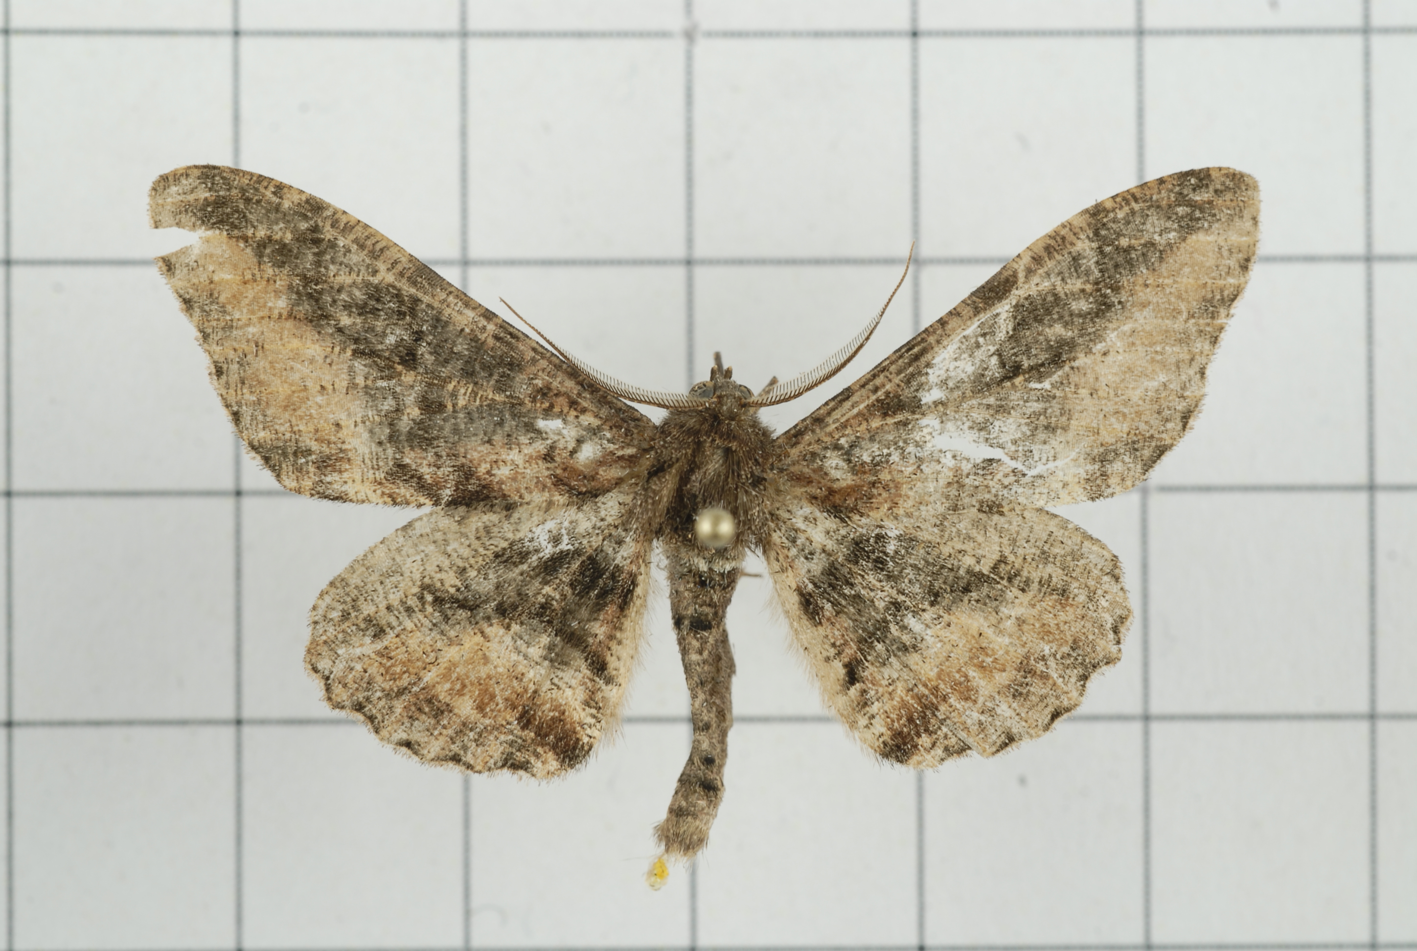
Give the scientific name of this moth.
Jankowskia taiwanensis
